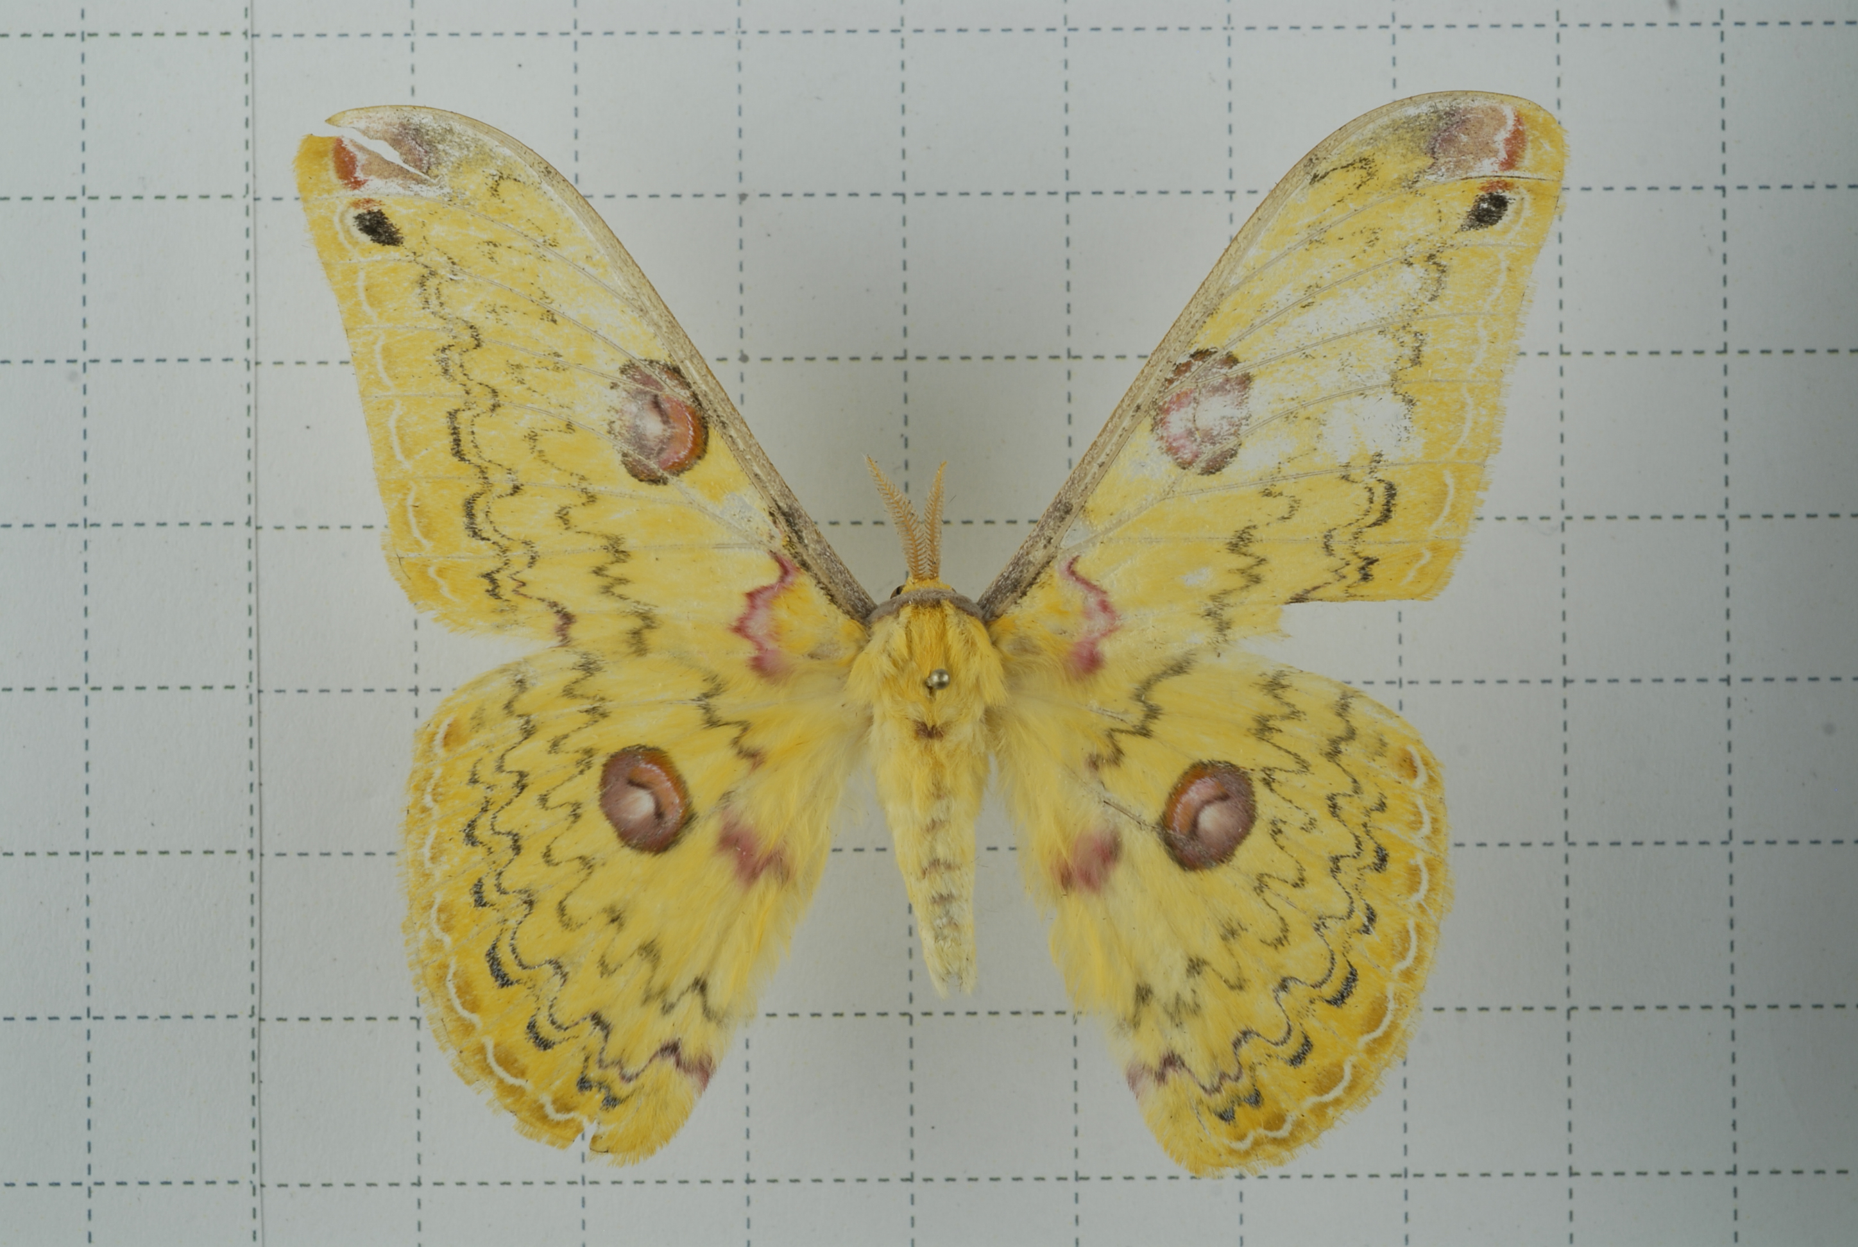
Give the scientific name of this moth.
Loepa formosensis
